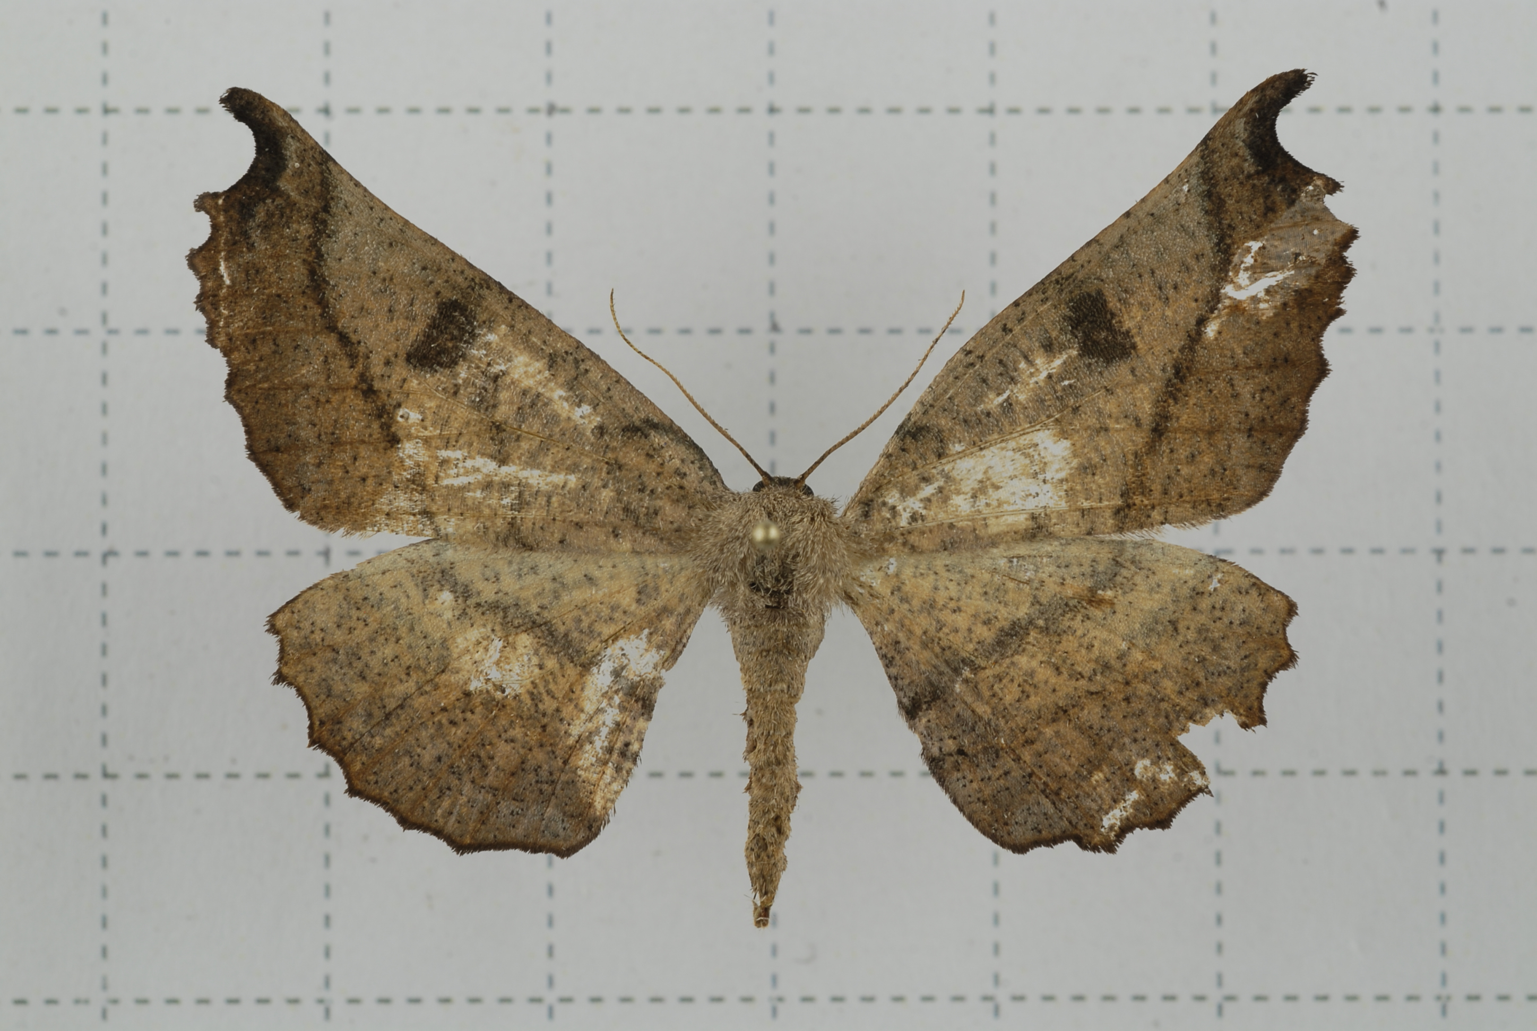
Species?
Acrodontis aenigma
